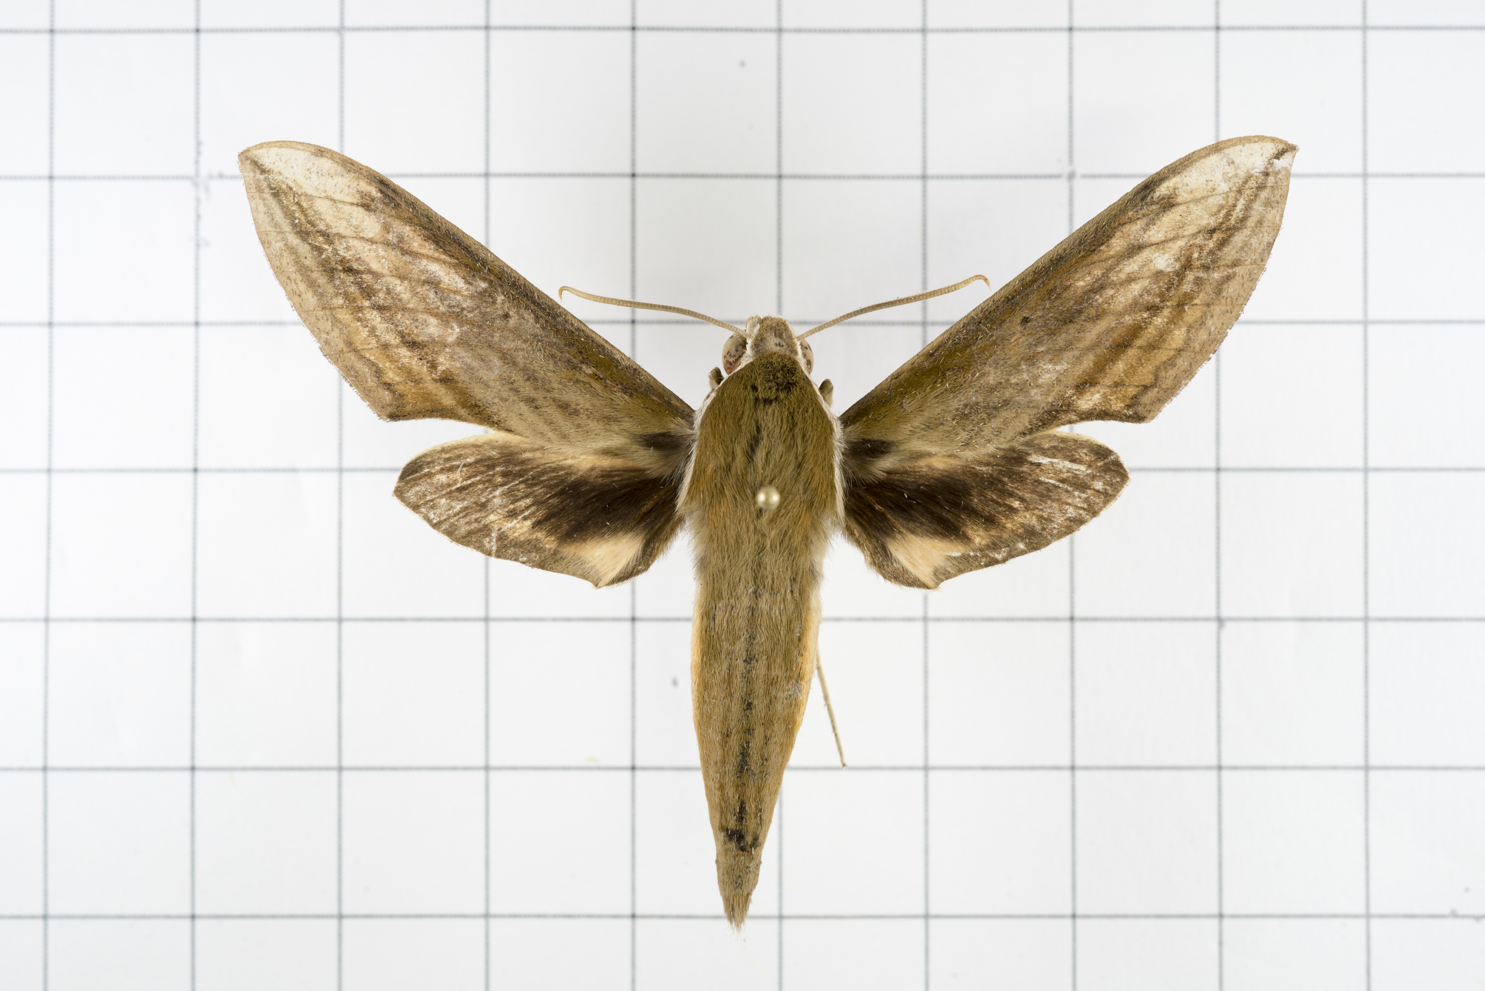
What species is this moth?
Cechetra minor
